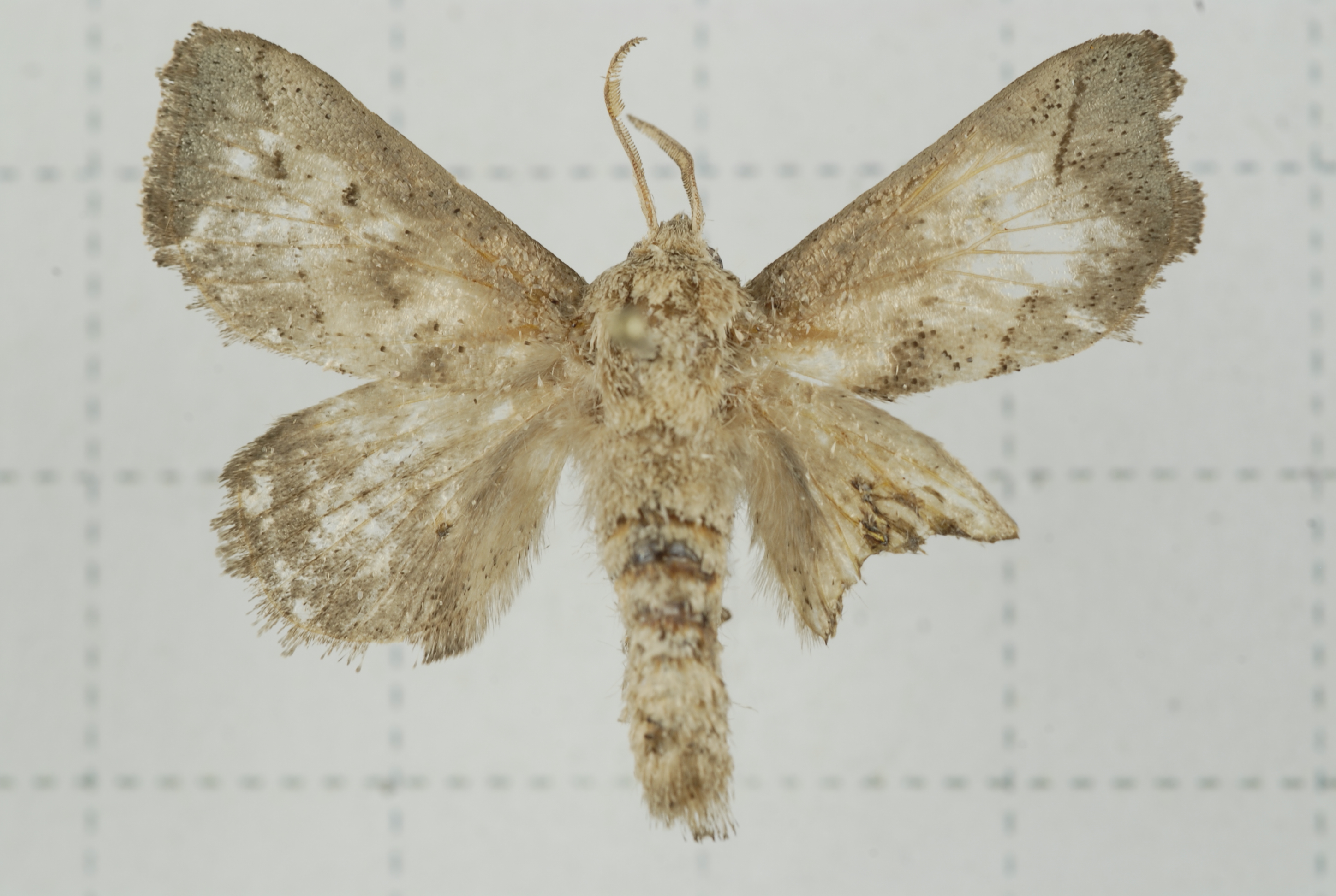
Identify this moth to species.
Thosea sinensis
